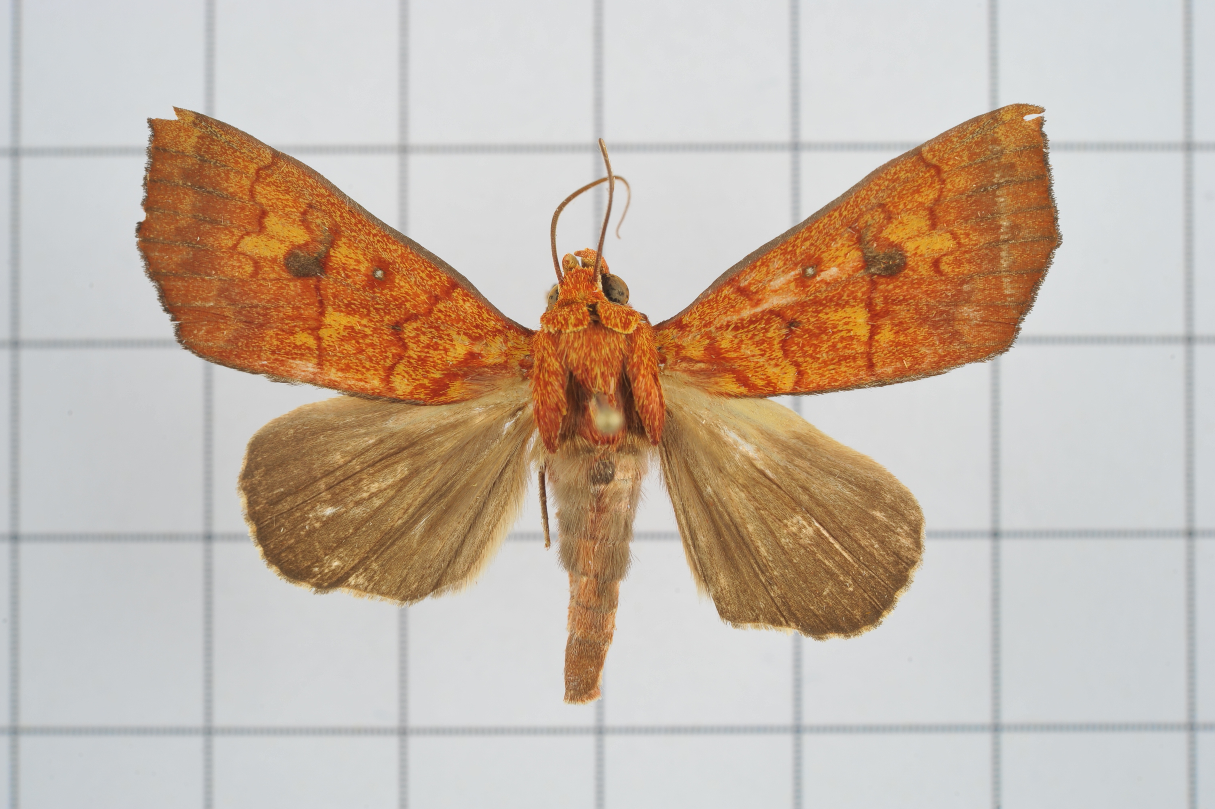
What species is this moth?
Rusicada combinans
